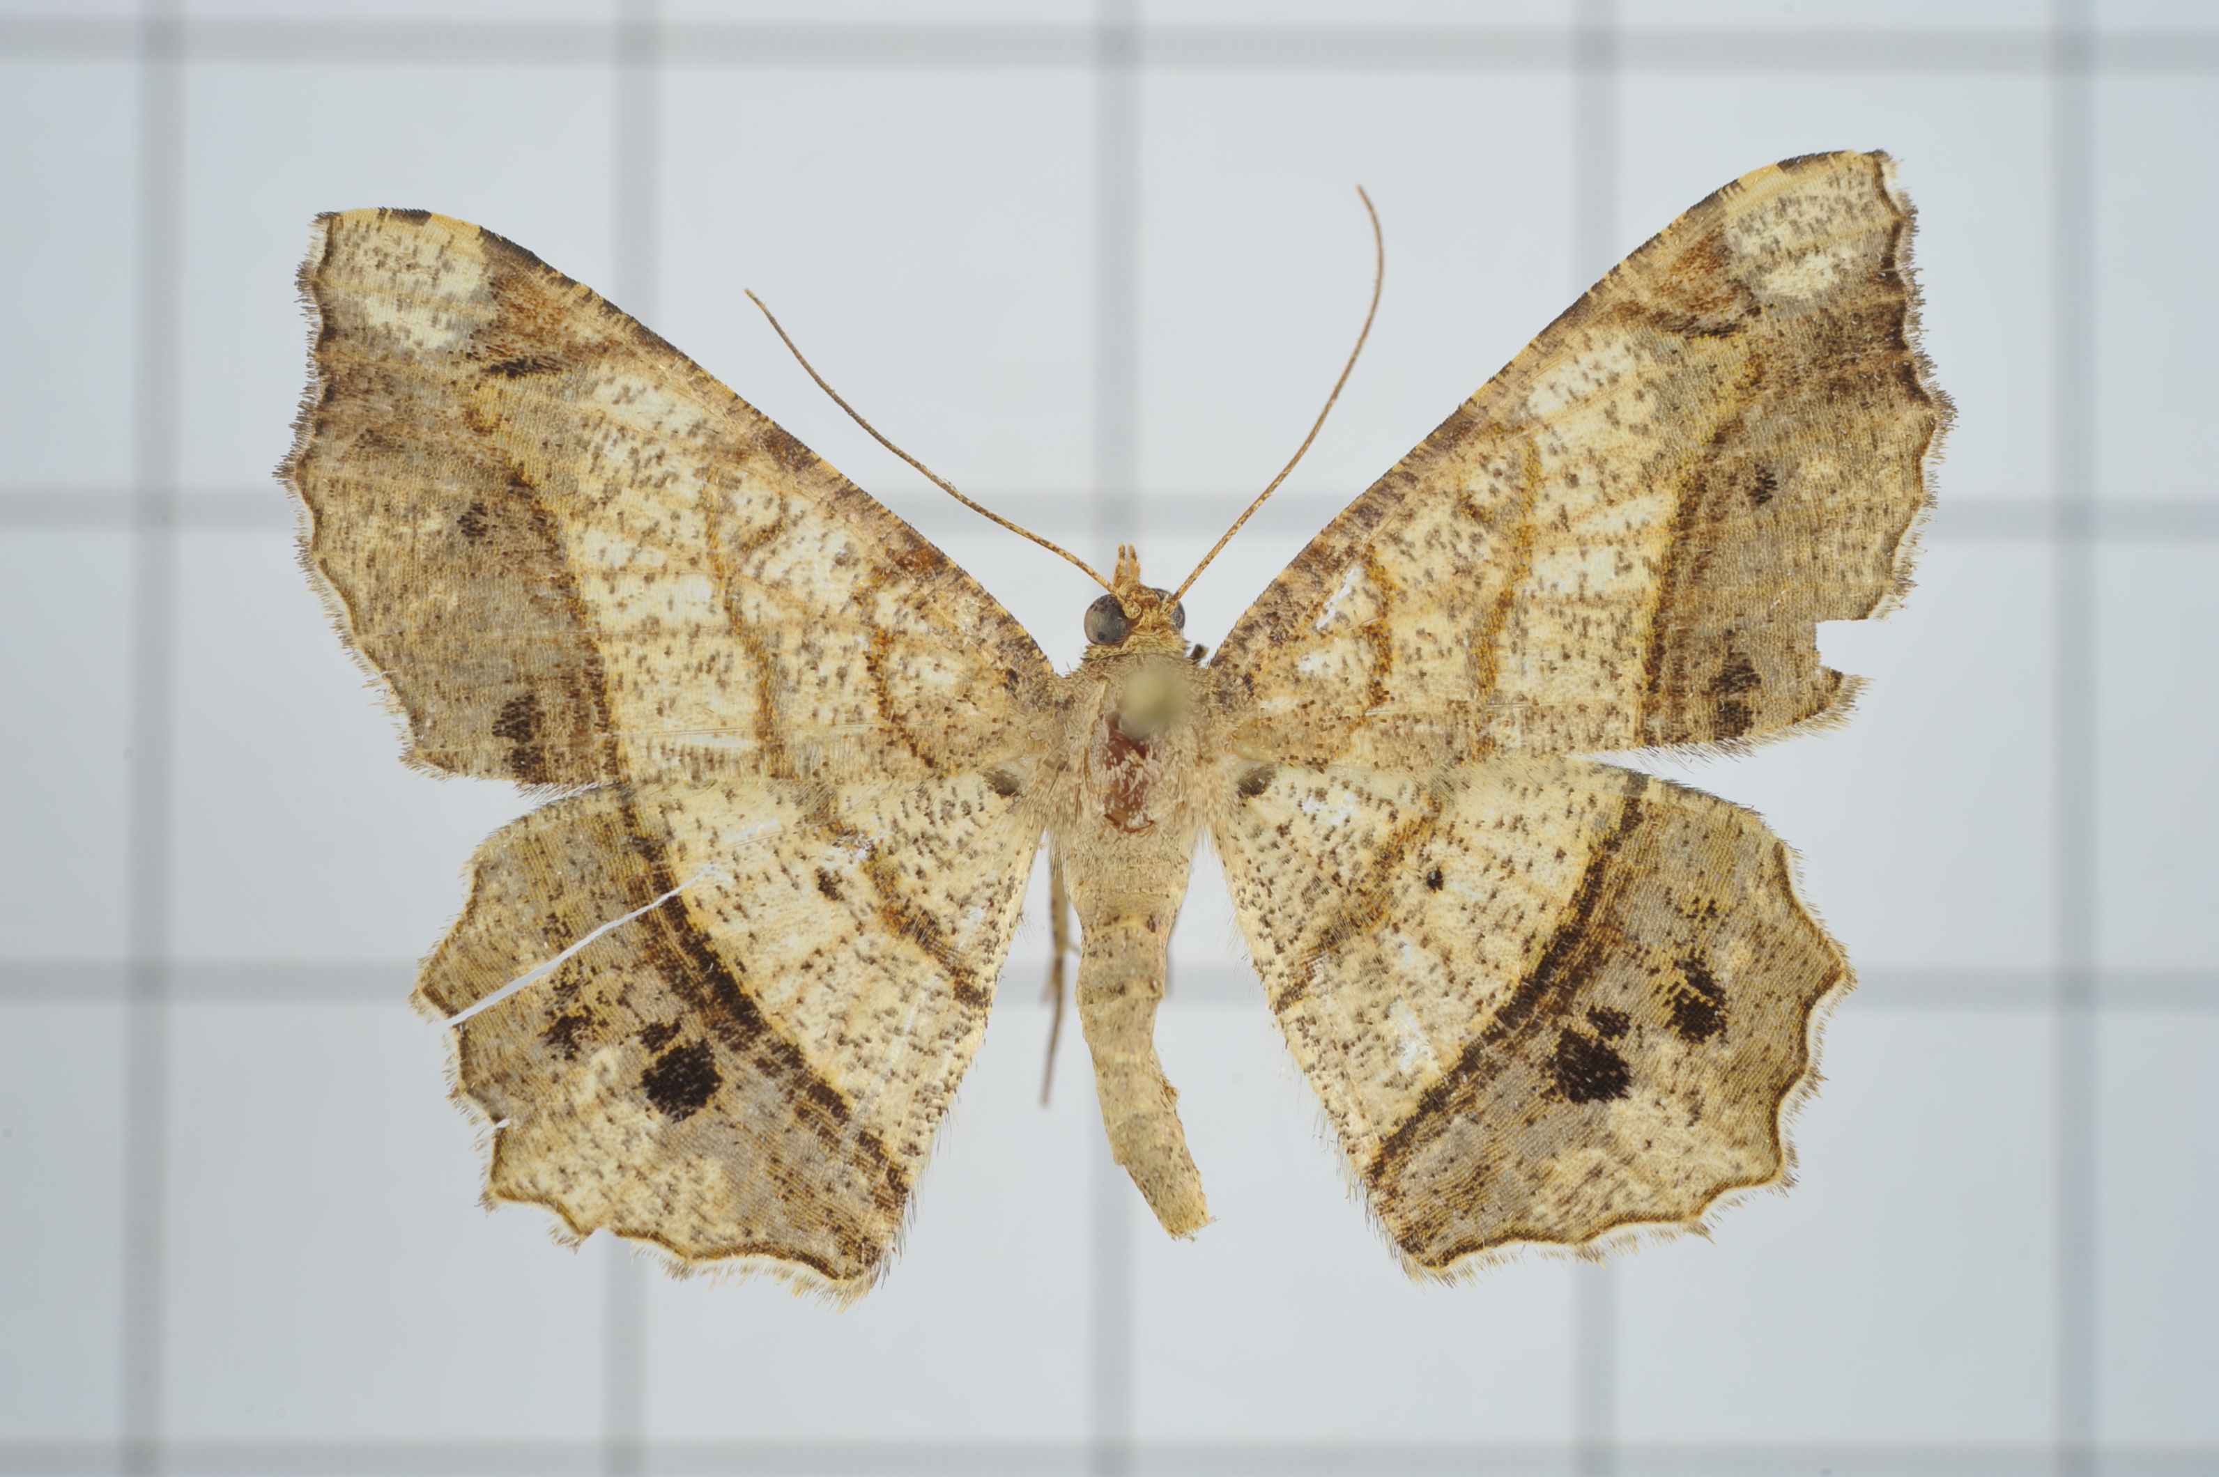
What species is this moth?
Chiasmia intermediaria
